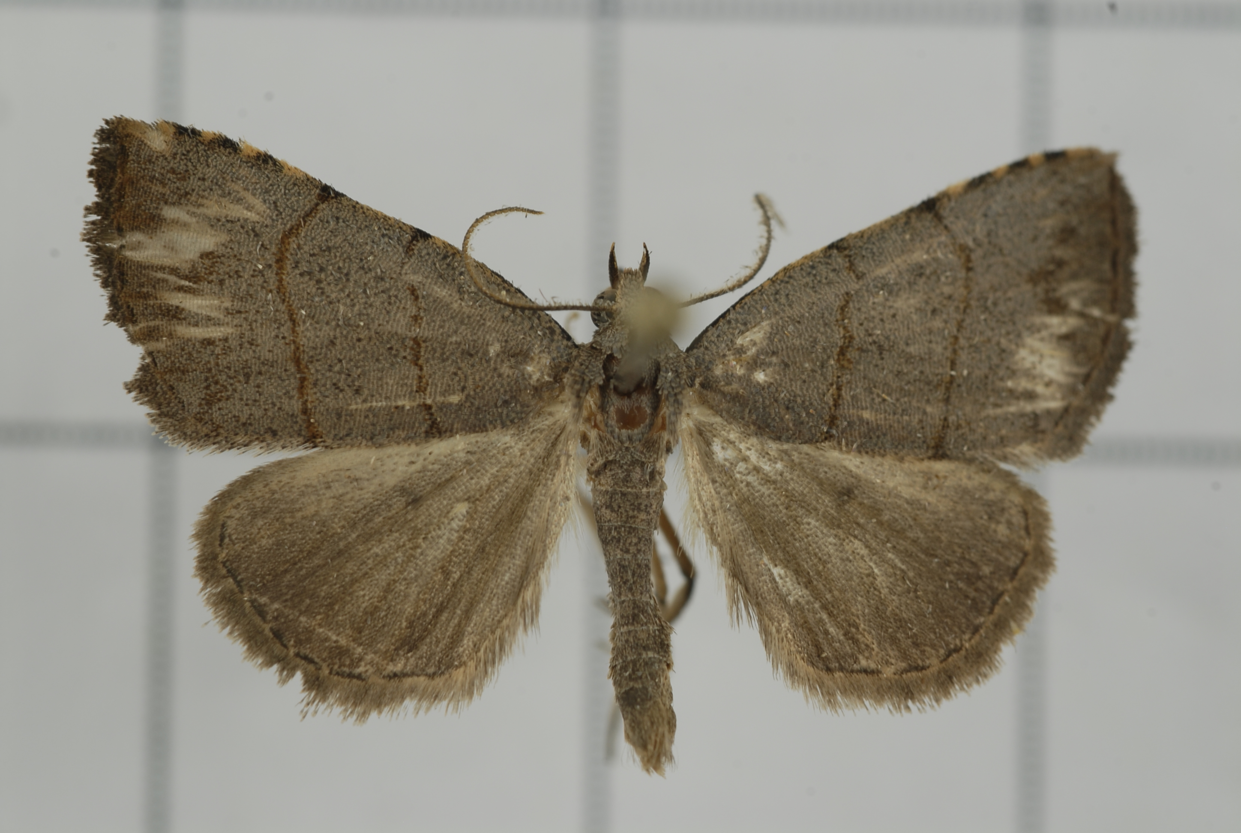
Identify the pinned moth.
Plecoptera siderogramma
